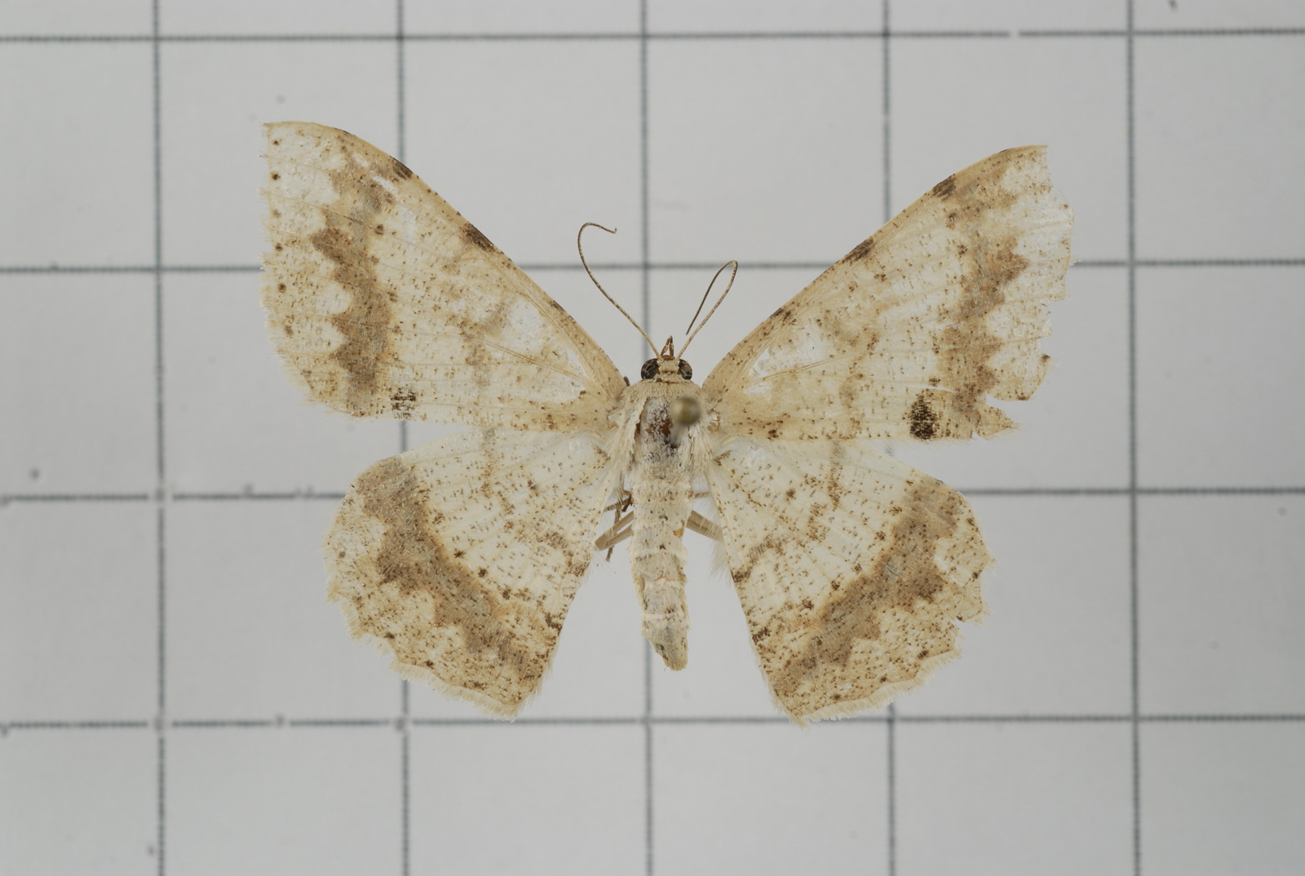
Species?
Luxiaria emphatica
